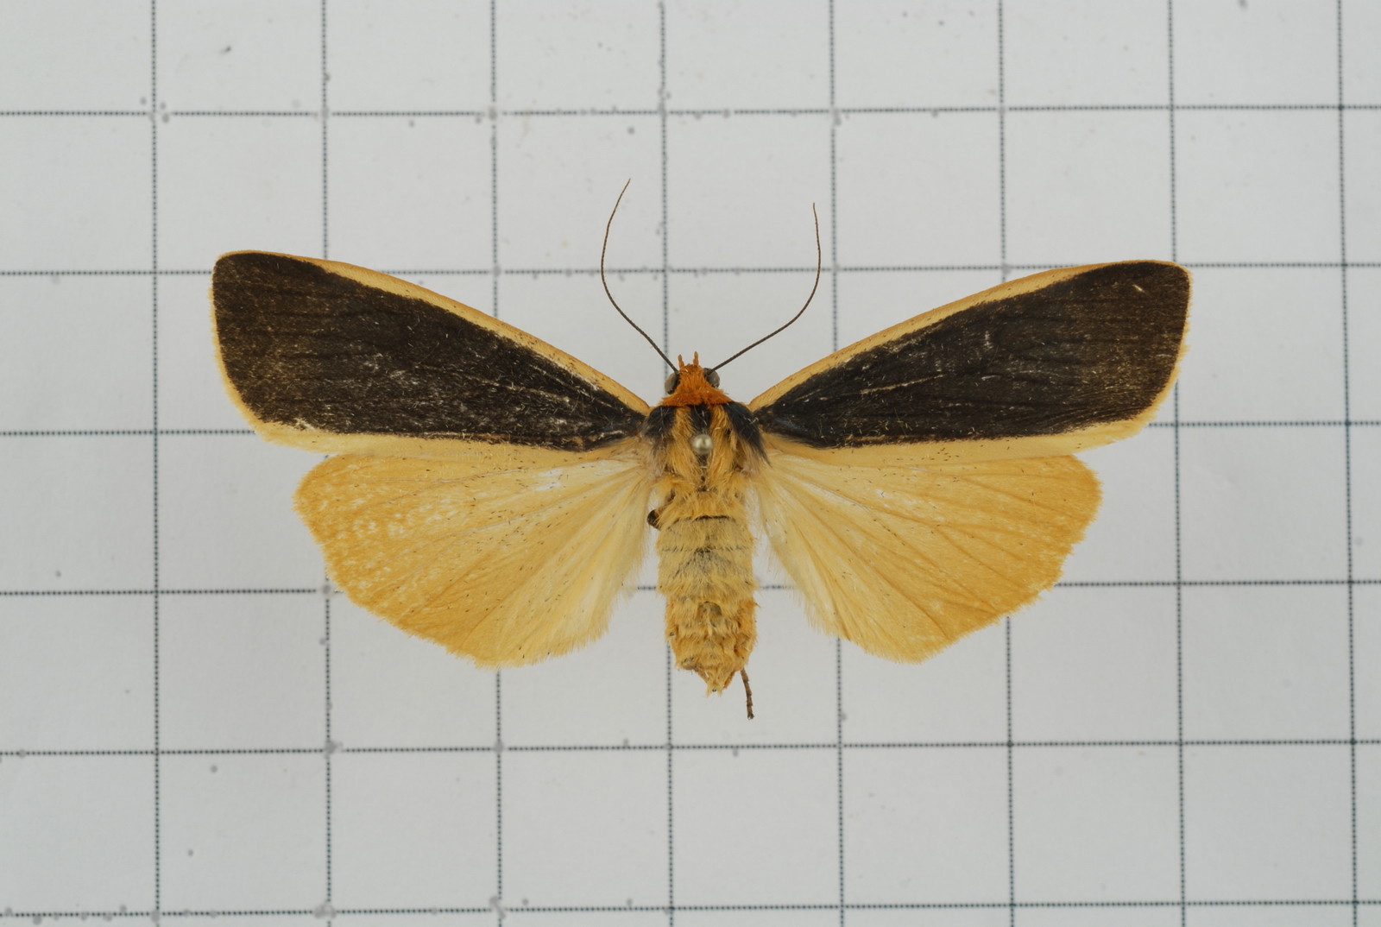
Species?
Churinga virago
